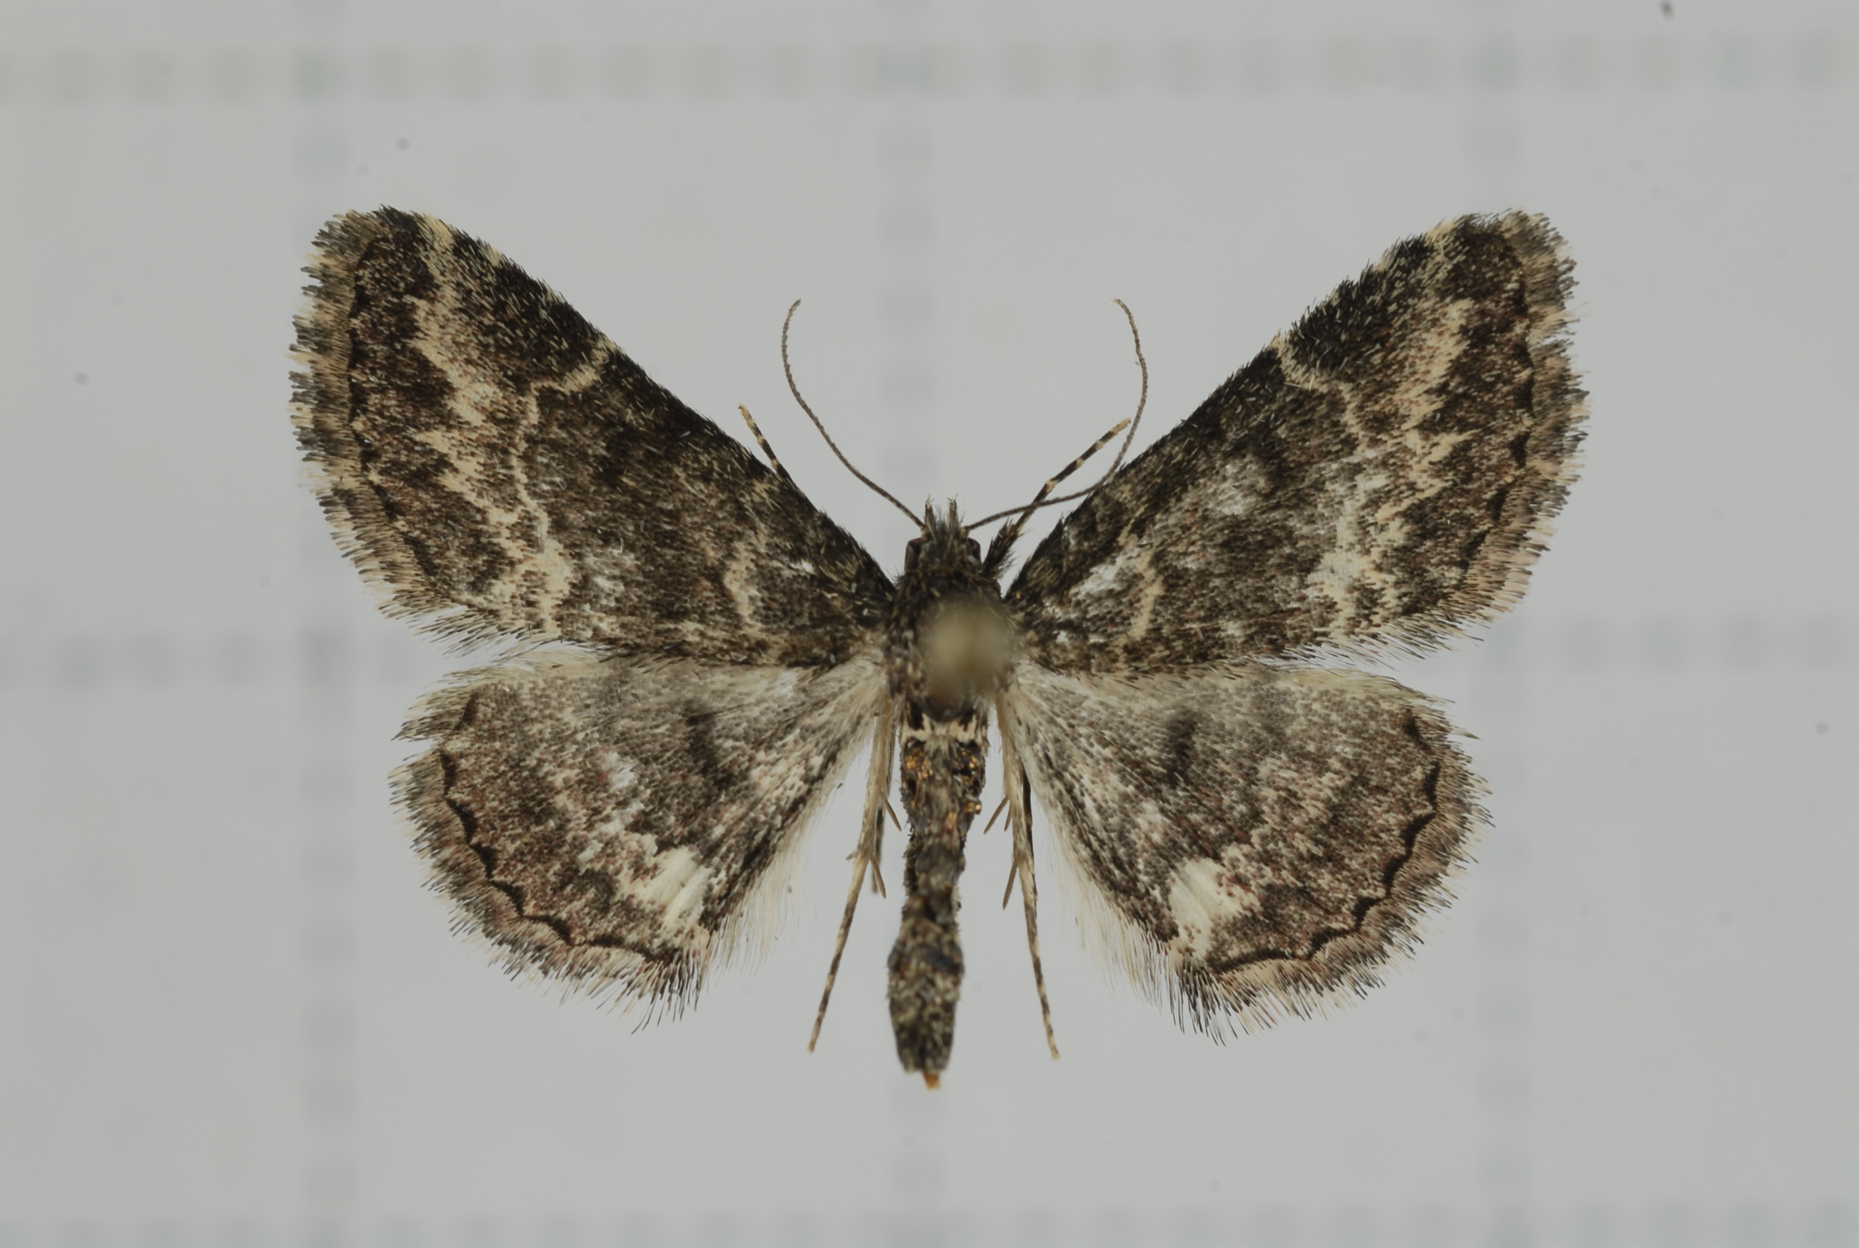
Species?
Paragona inchoata
